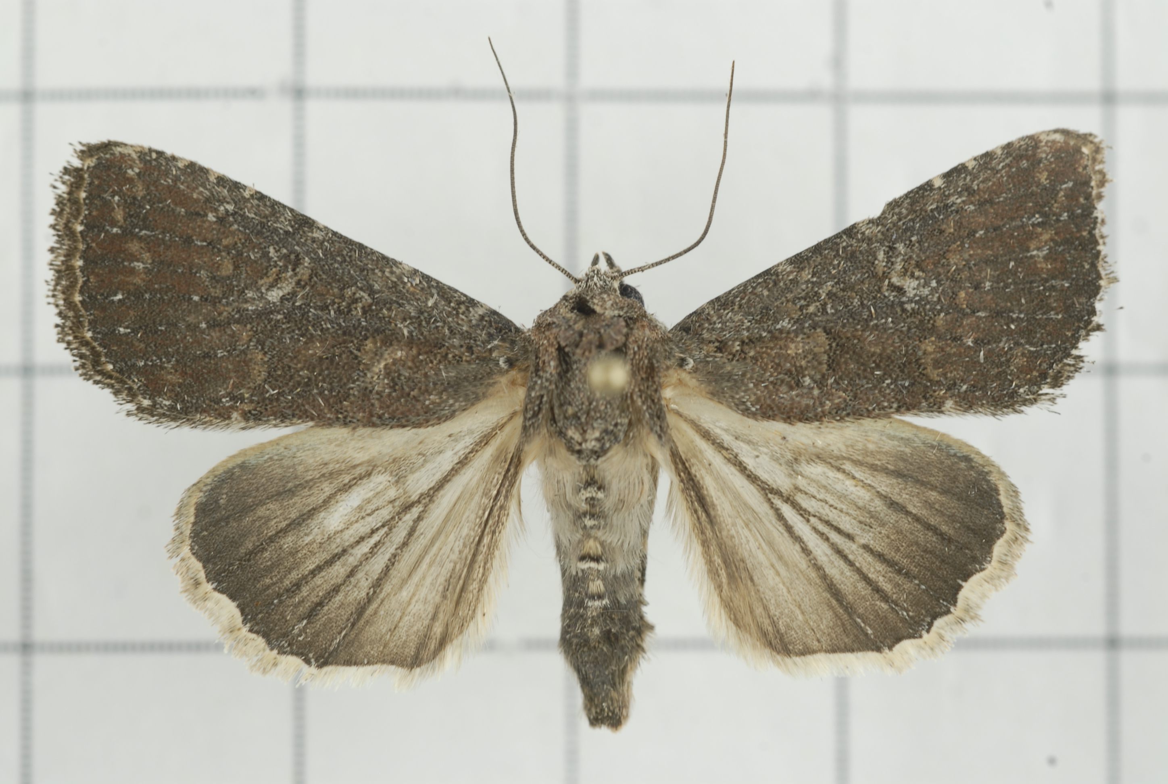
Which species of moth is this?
Condica illecta
